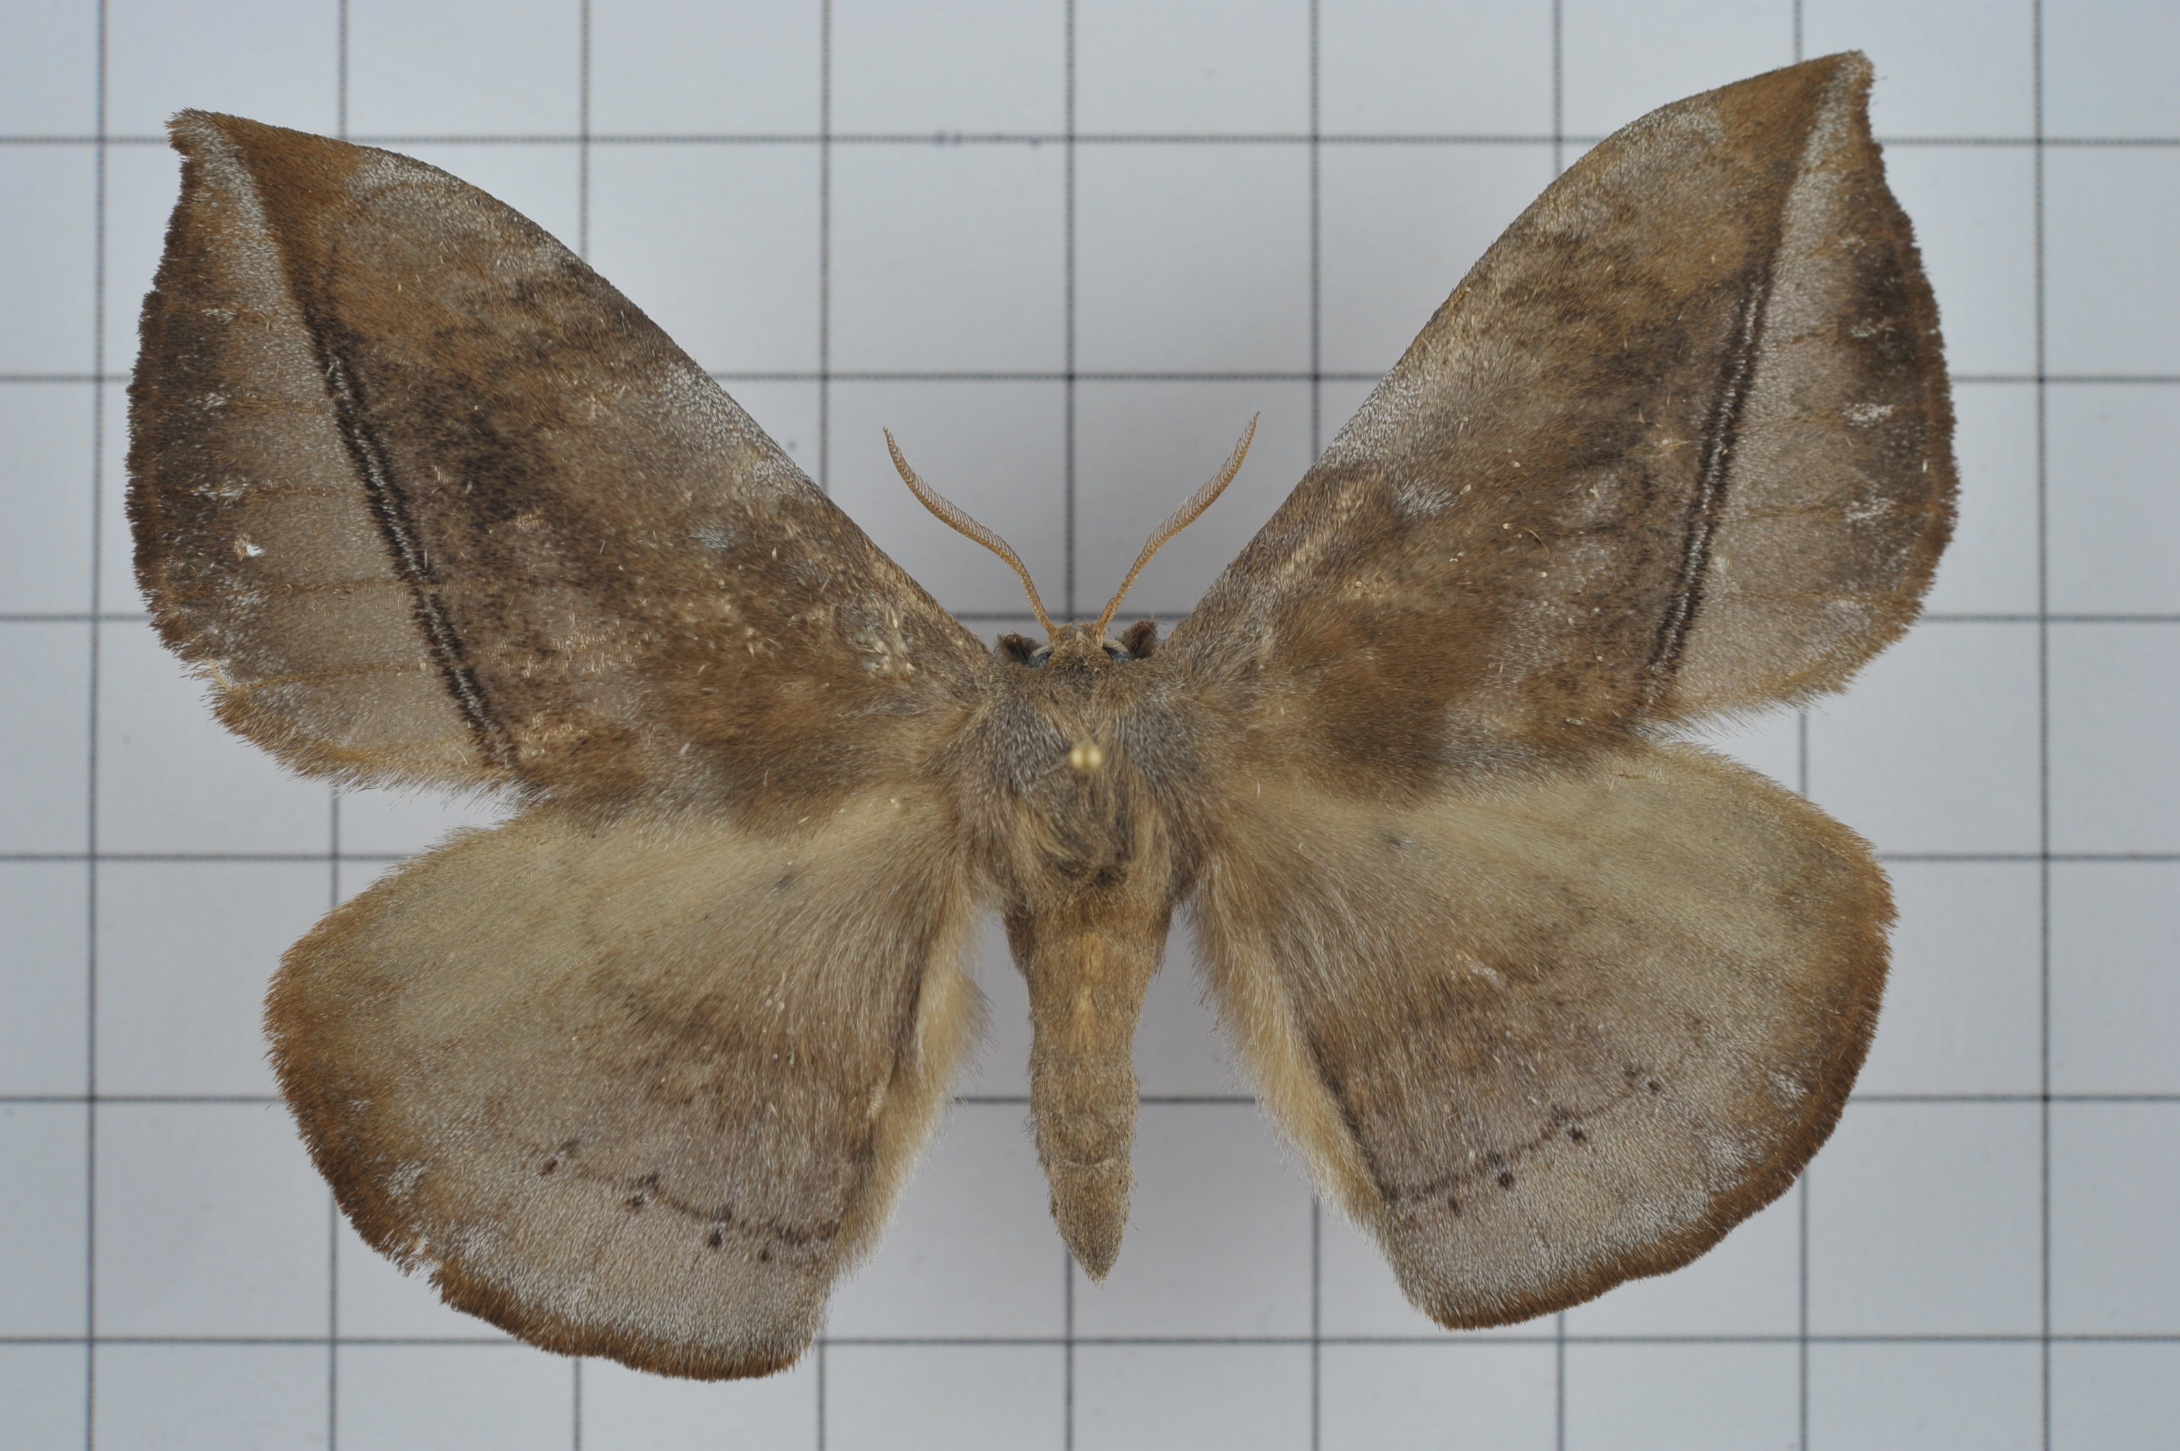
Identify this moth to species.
Ganisa formosicola
